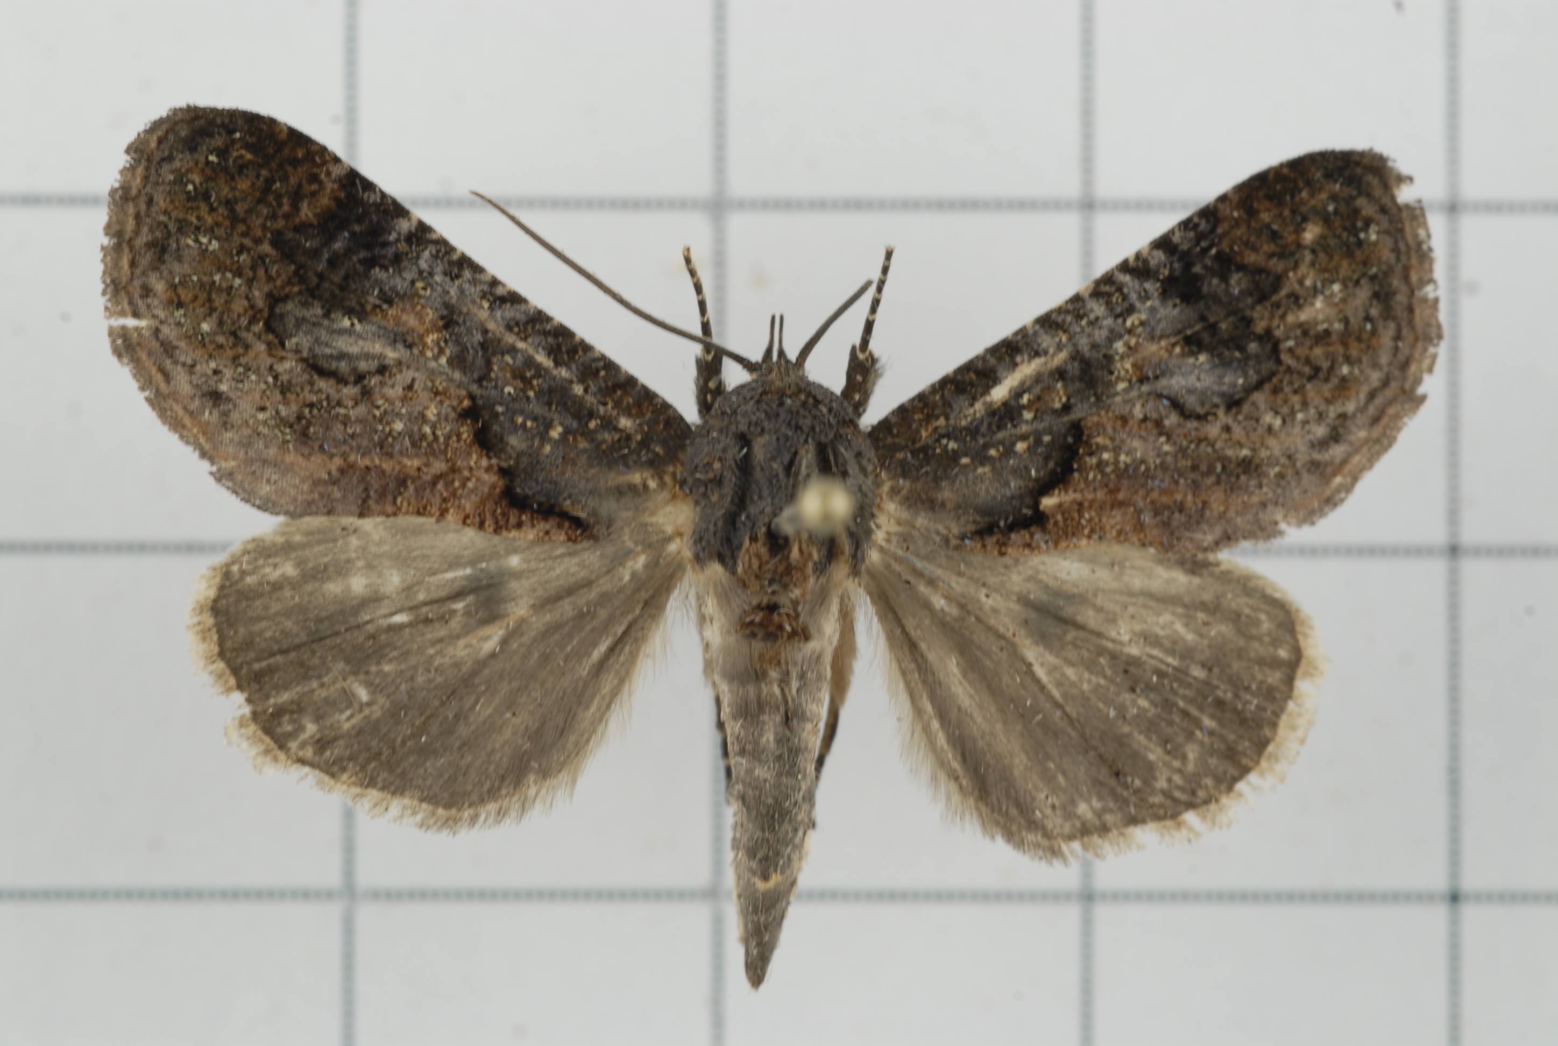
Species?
Batracharta divisa
